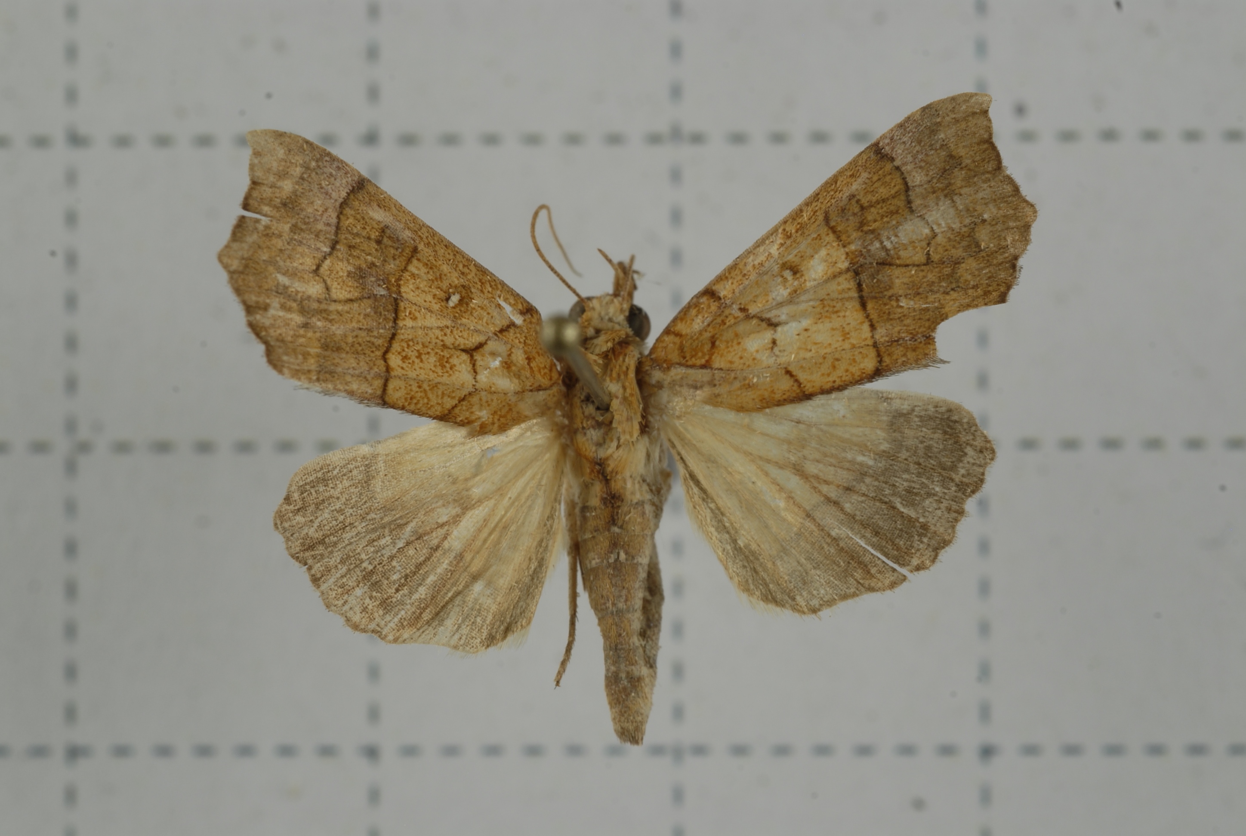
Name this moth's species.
Cosmophila lyona
